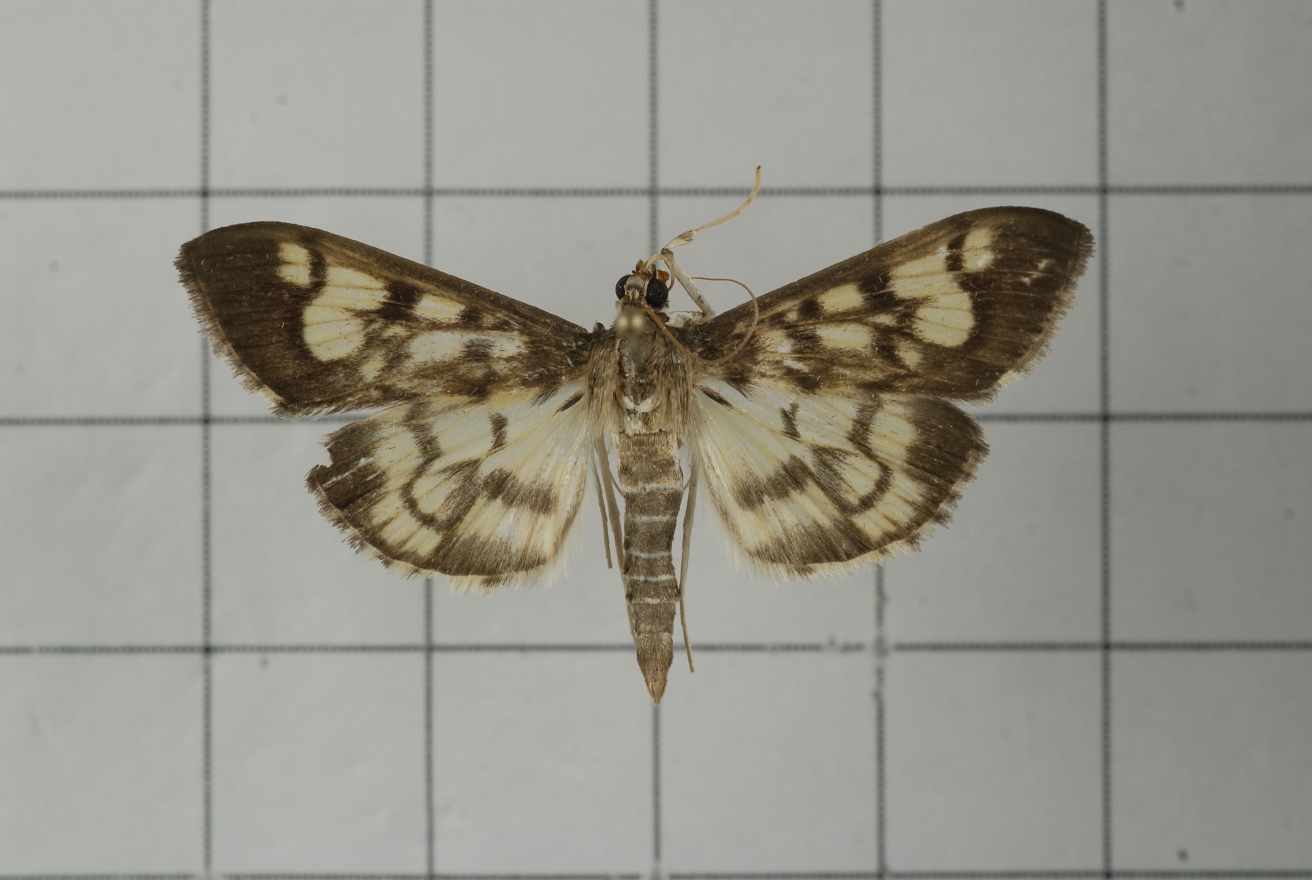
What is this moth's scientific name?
Syllepte taiwanalis
